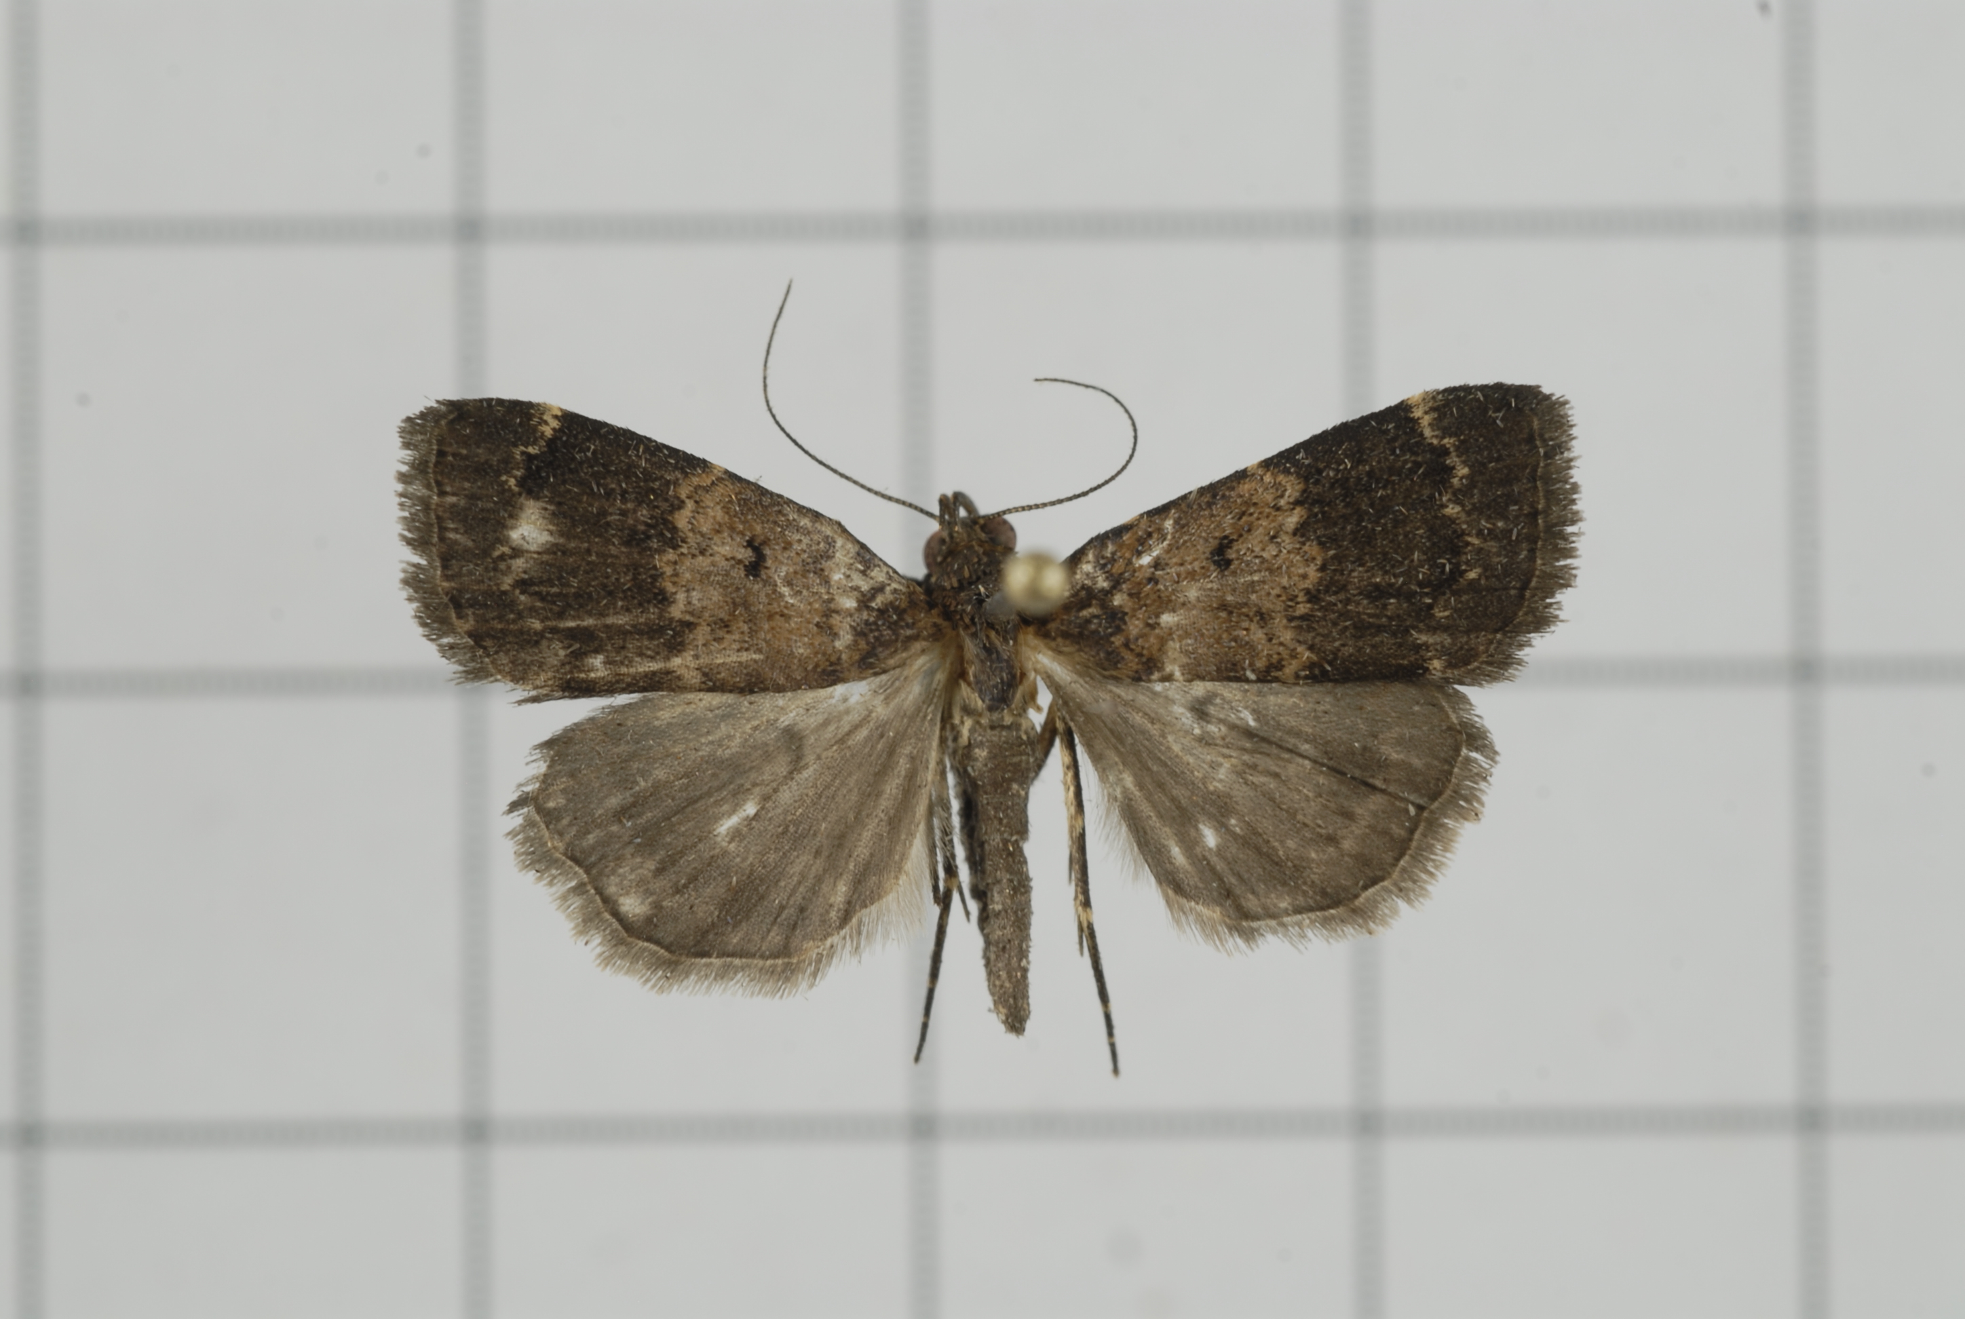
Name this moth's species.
Hydrillodes lentalis
